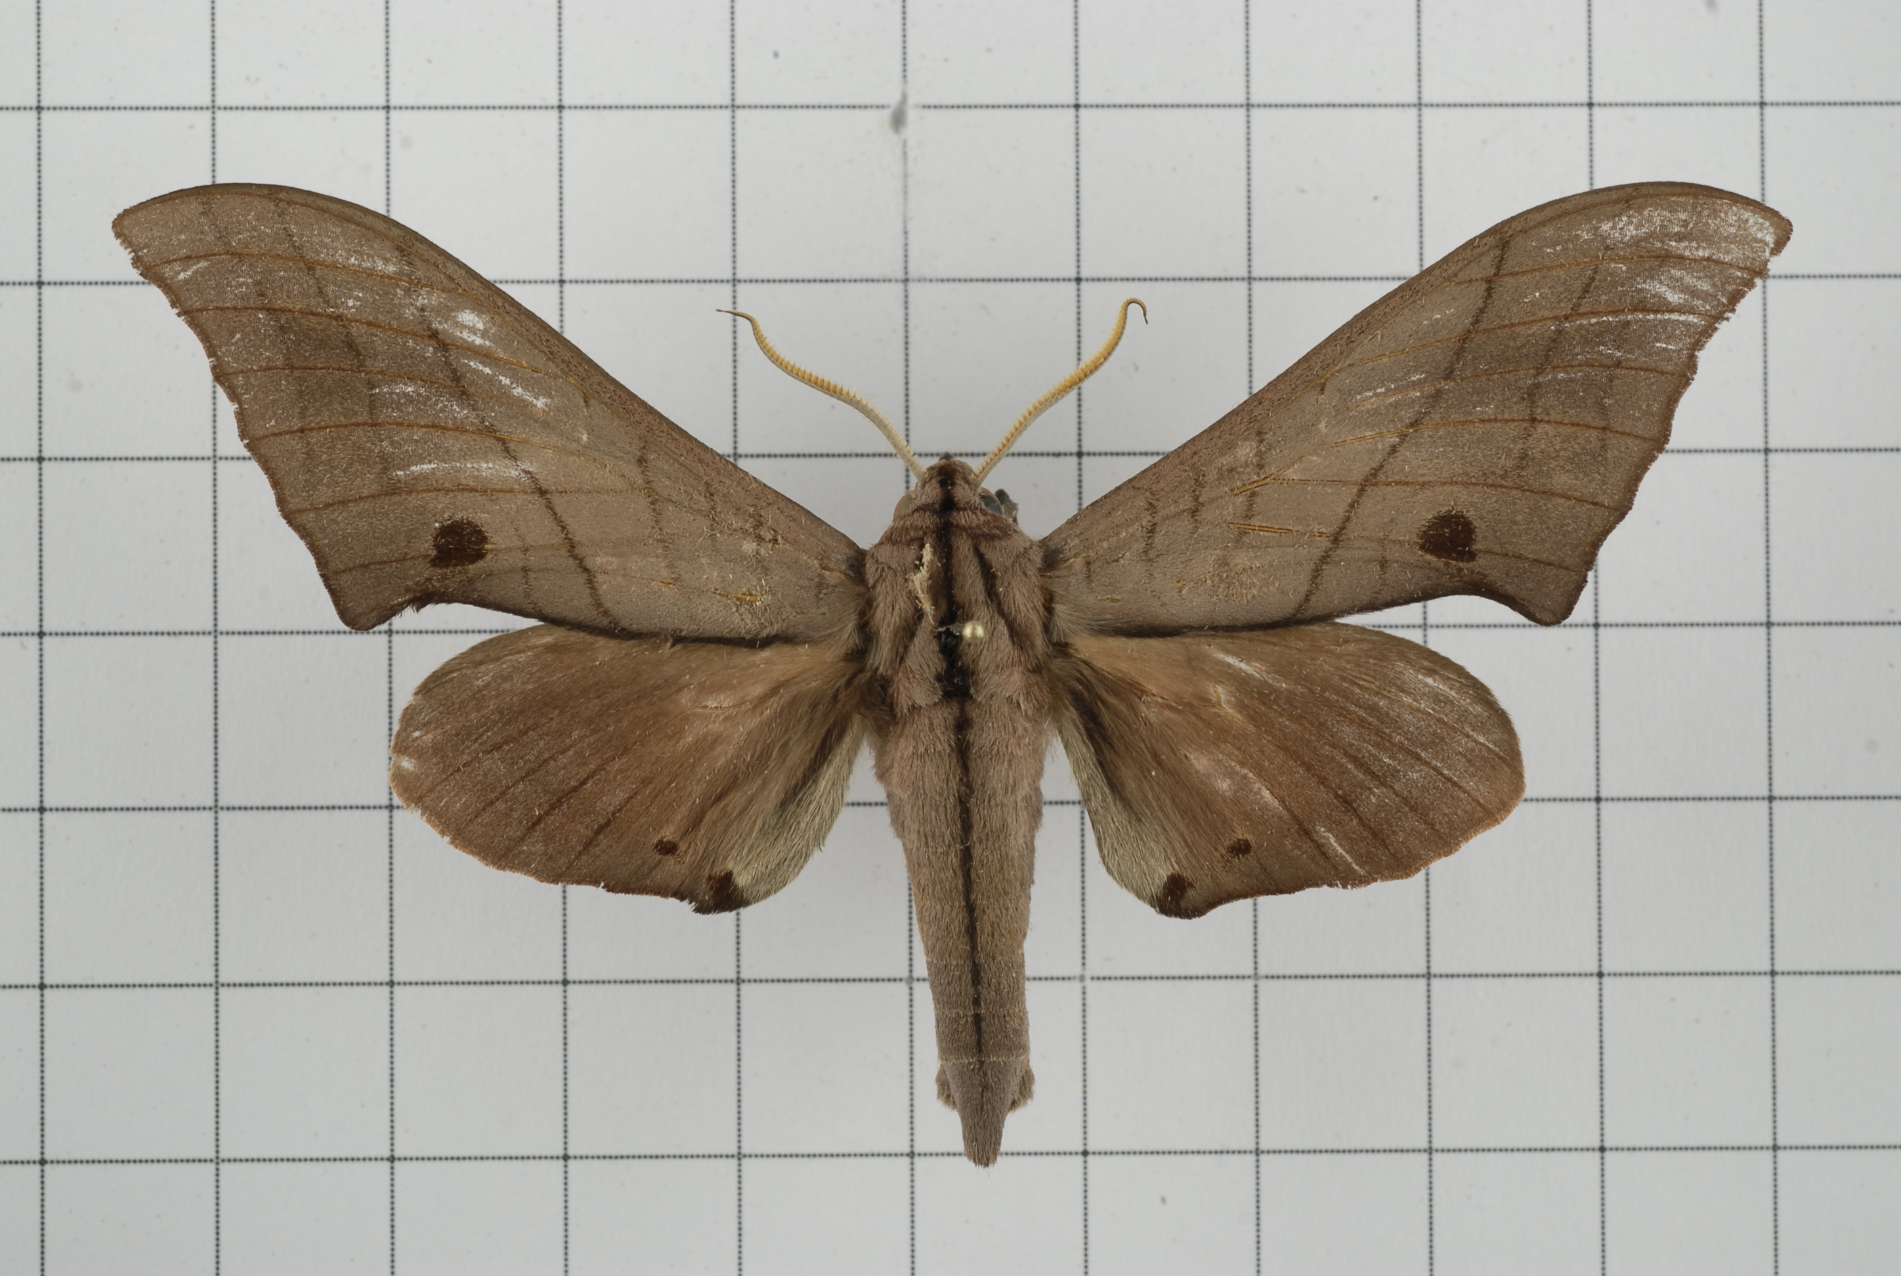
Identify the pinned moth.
Marumba cristata bukaiana
